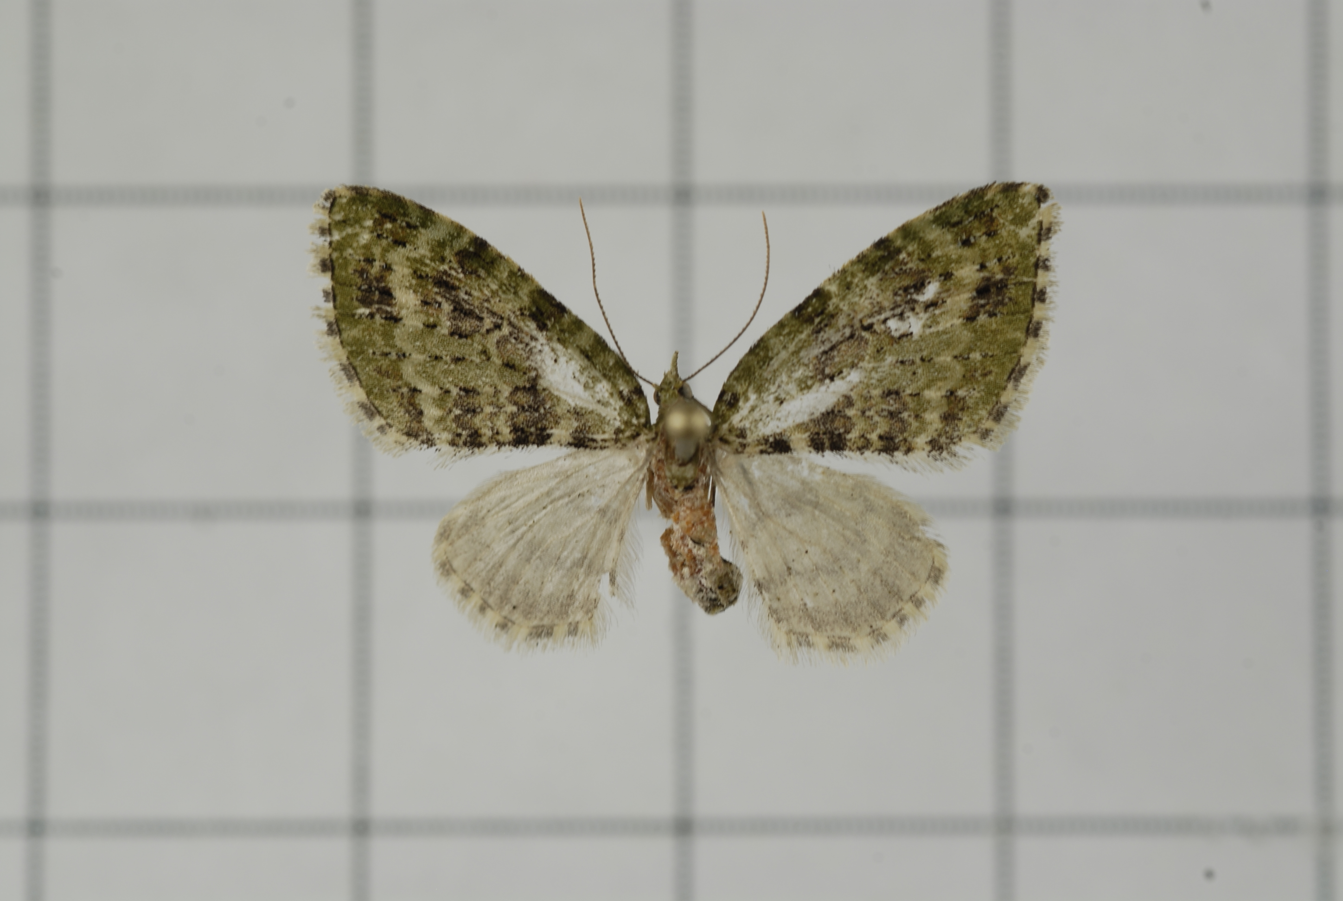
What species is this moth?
Chloroclystis blanda
